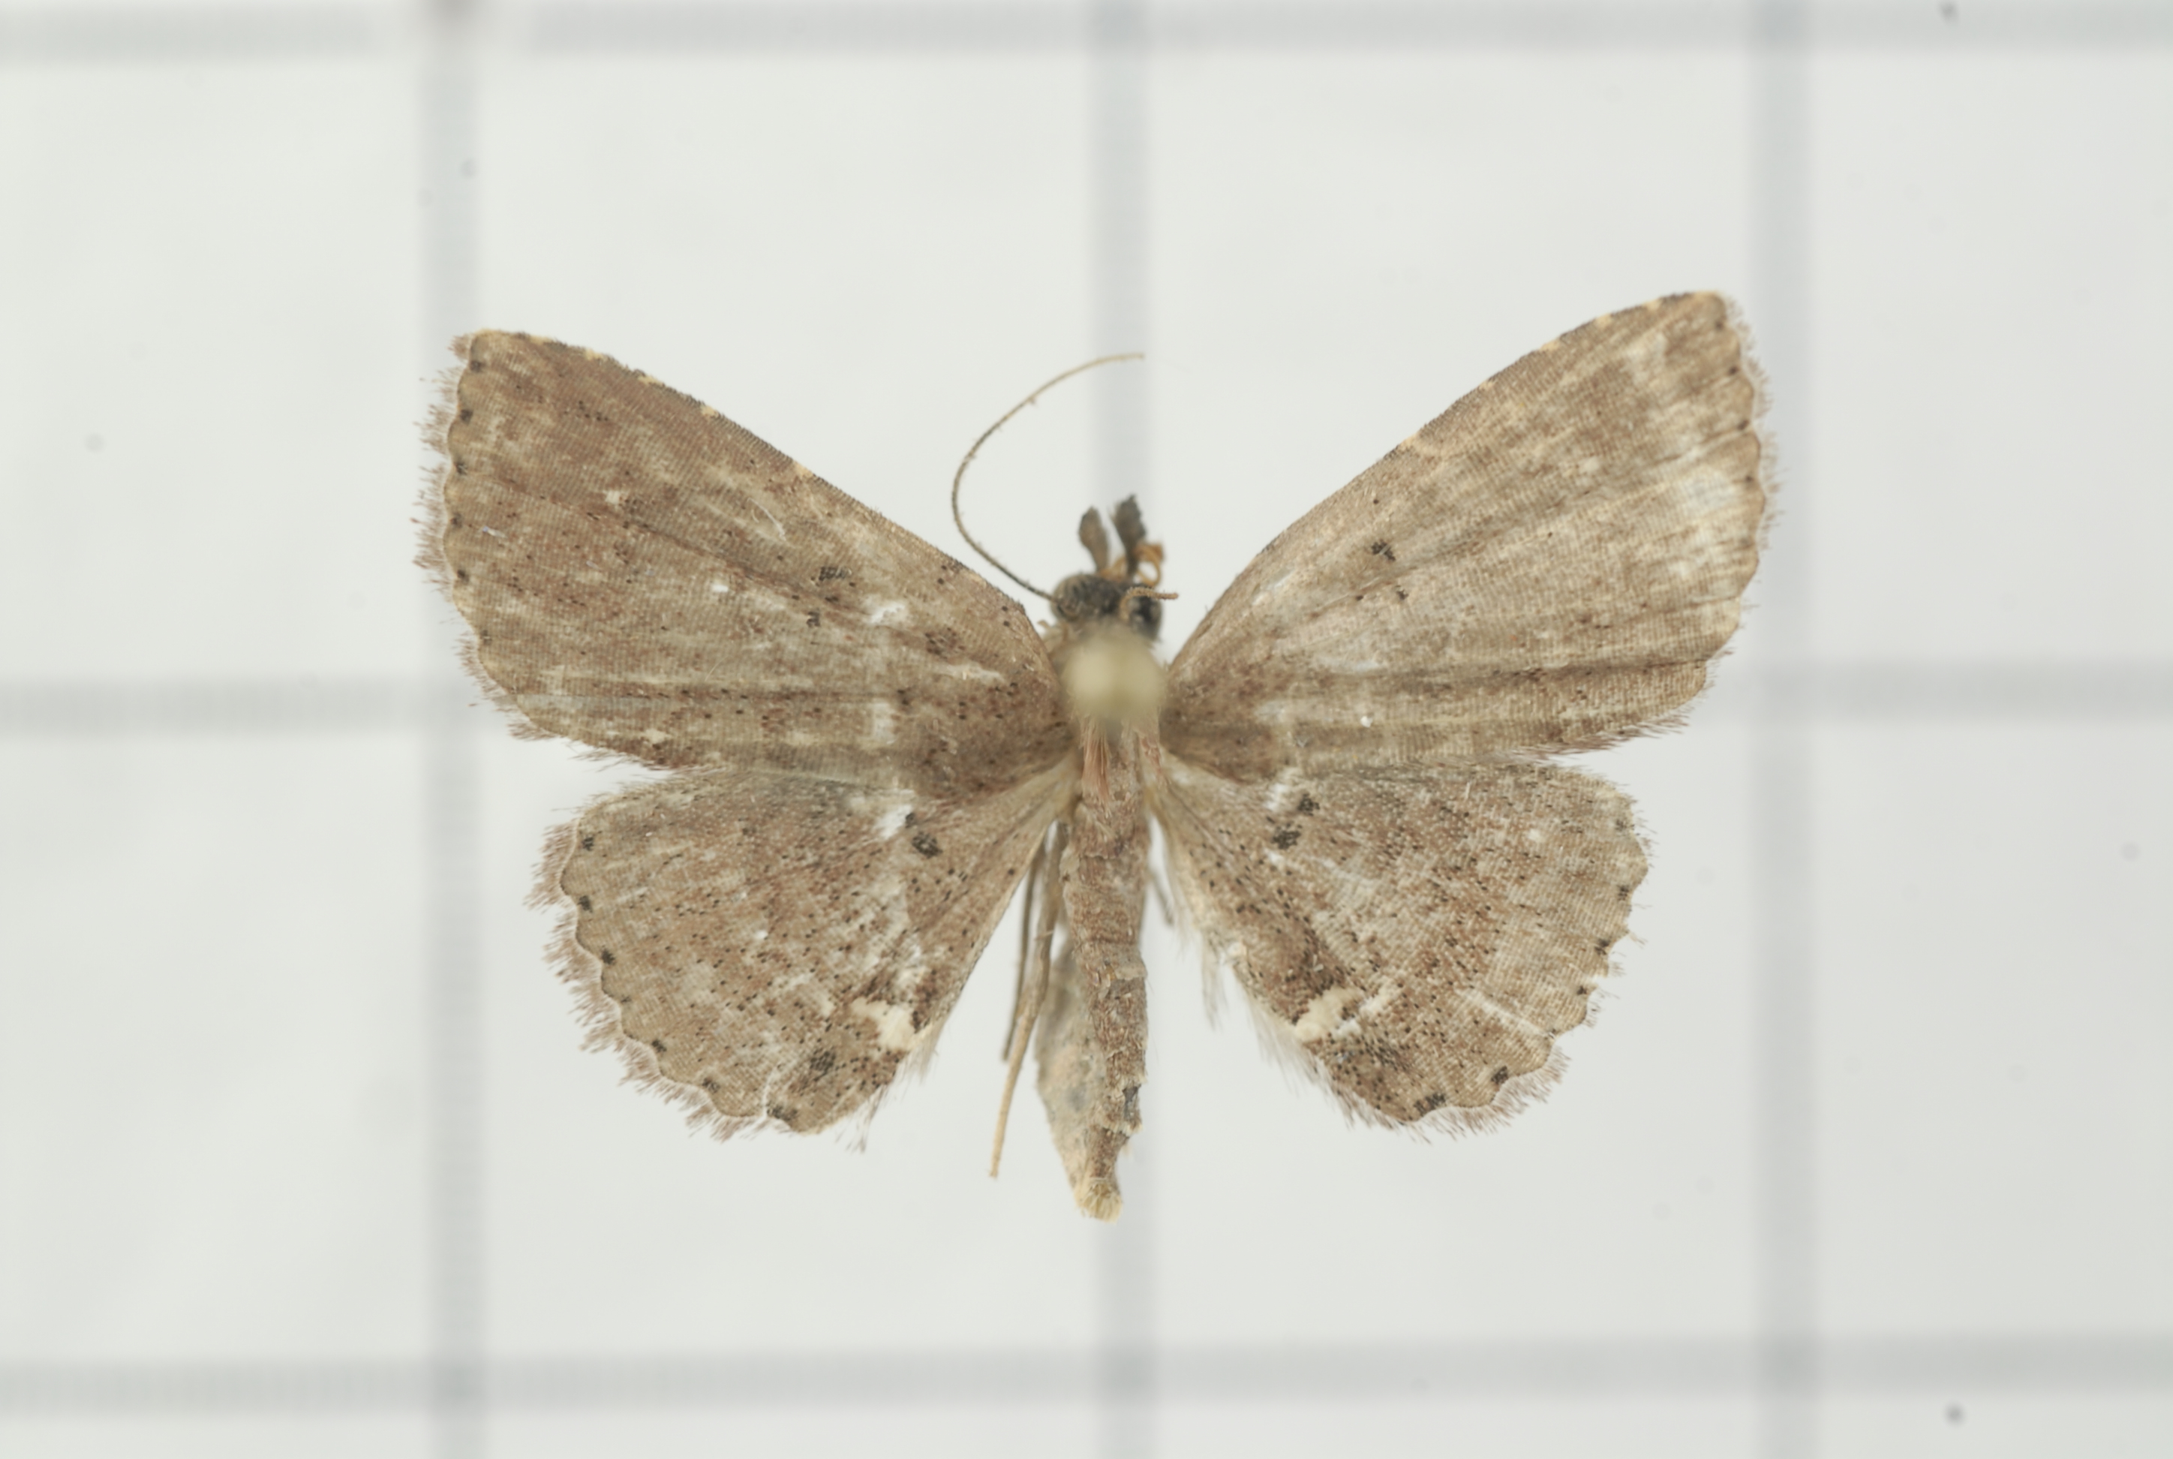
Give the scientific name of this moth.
Nechesia albodentata
